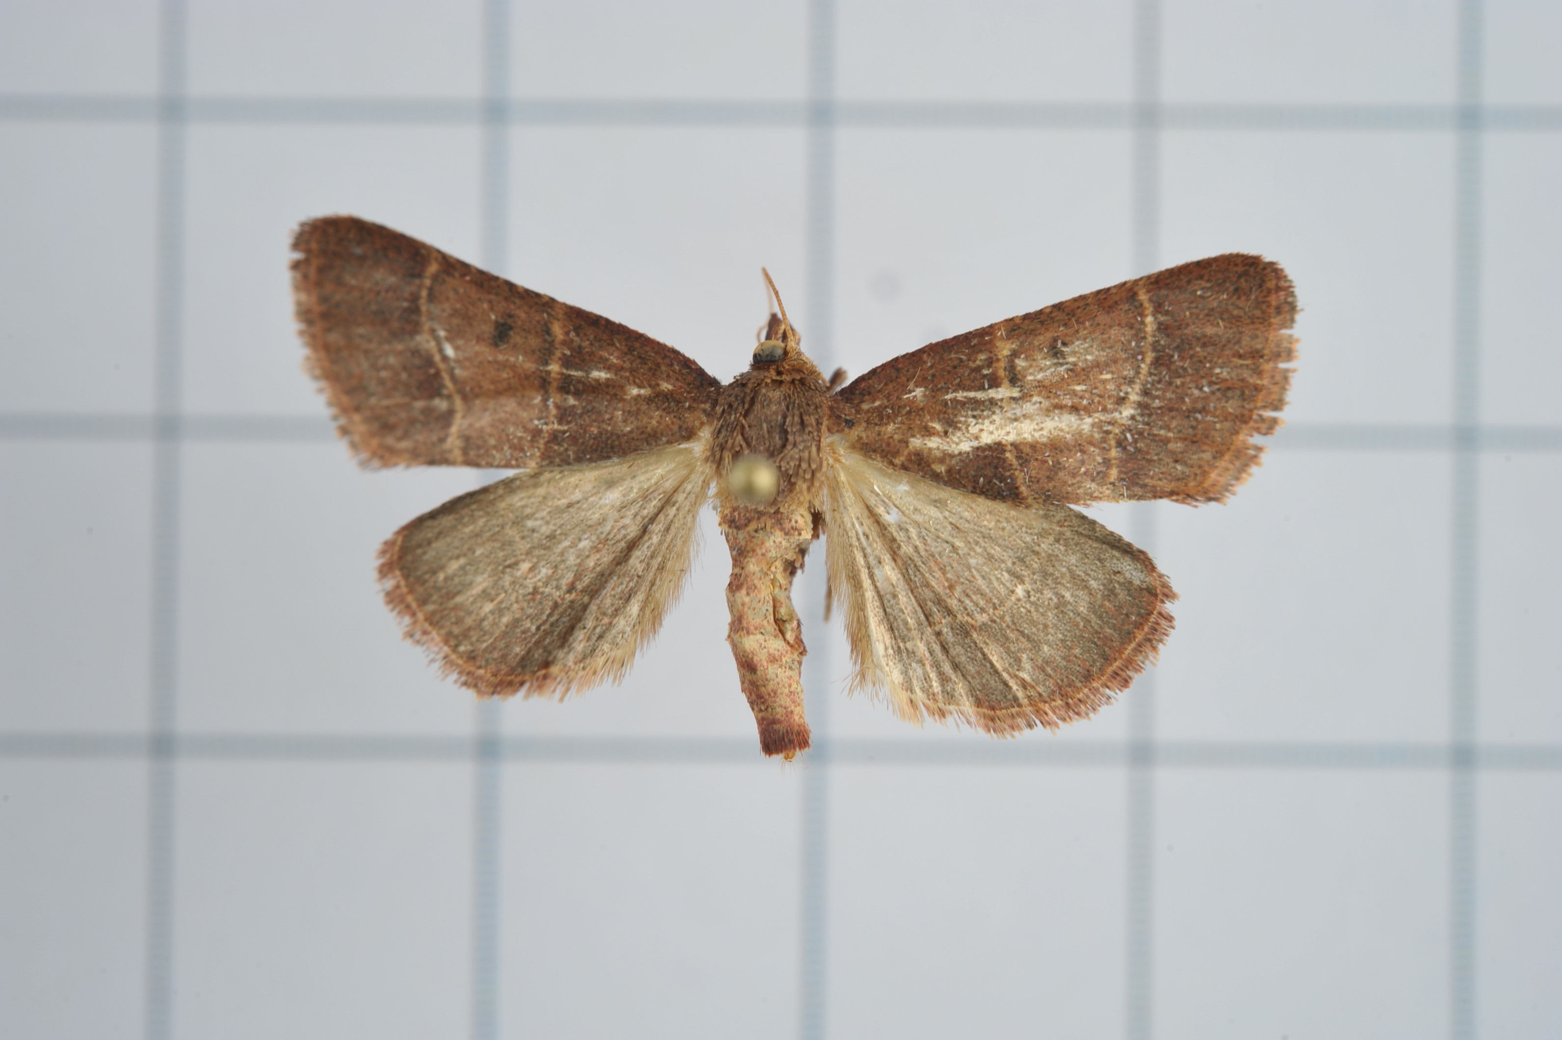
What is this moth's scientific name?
Arippara indicator
